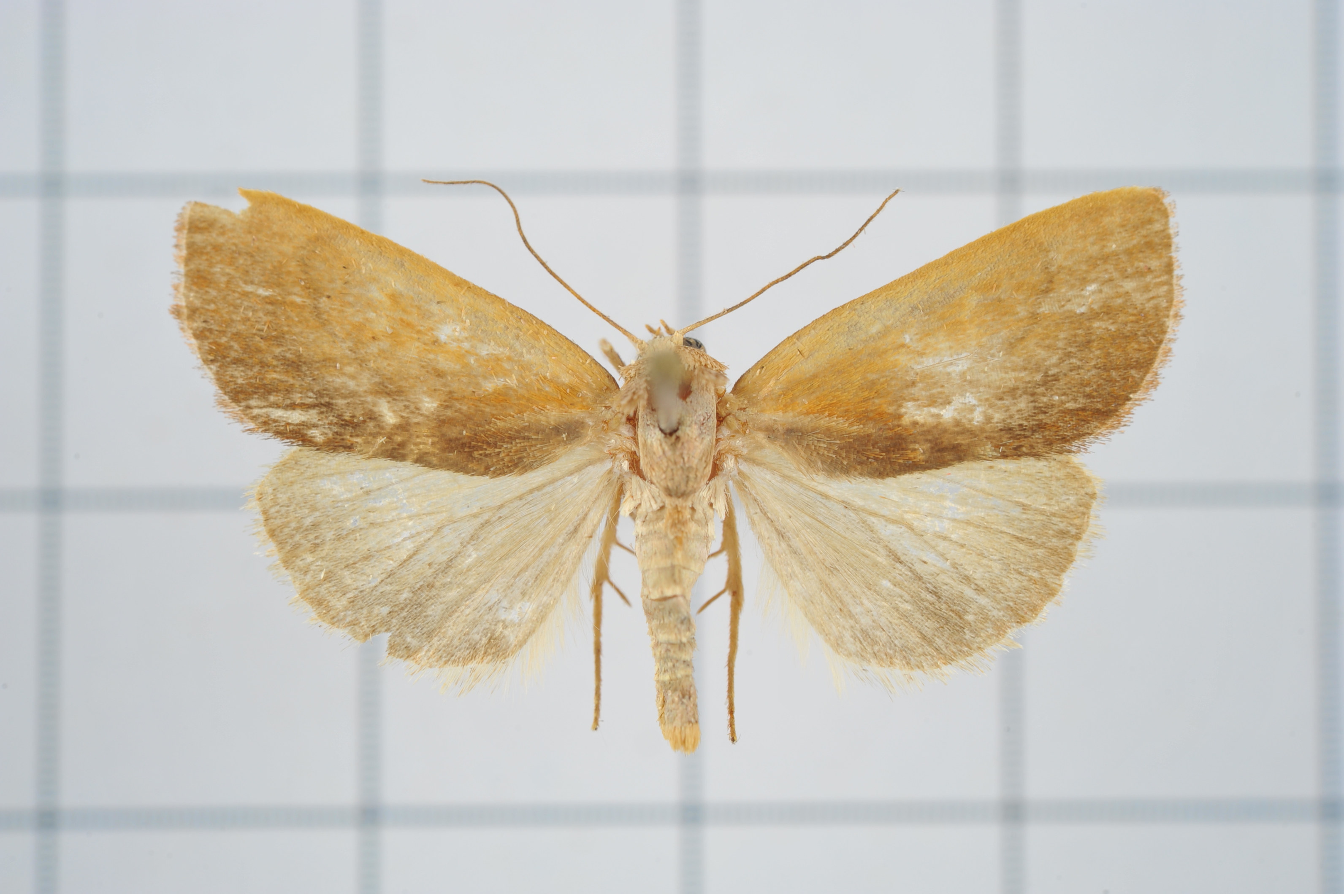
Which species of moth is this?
Iragaodes nobilis
